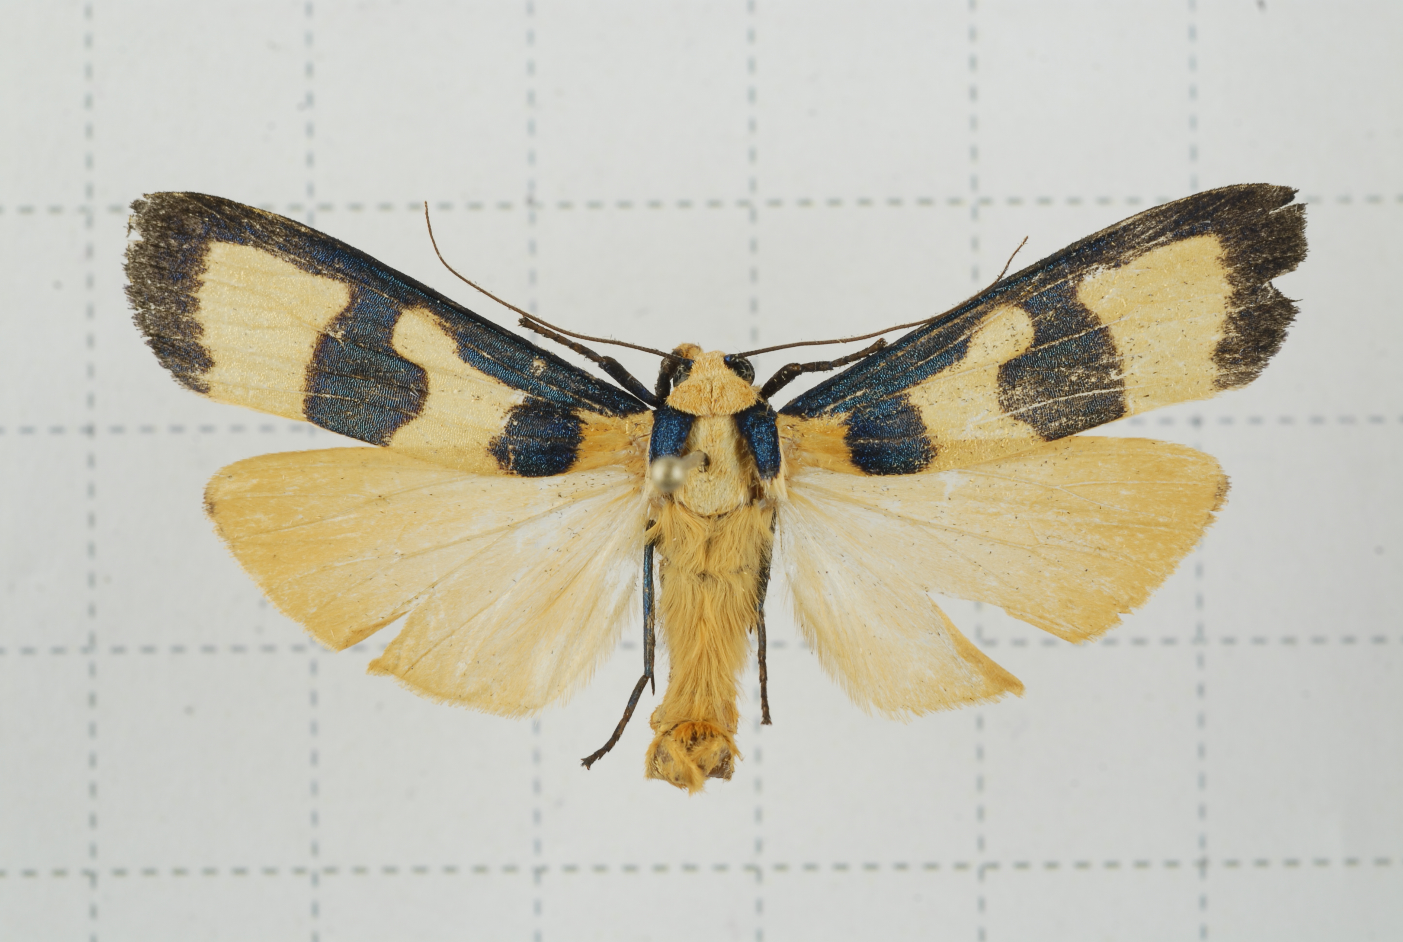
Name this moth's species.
Chrysaeglia magnifica
